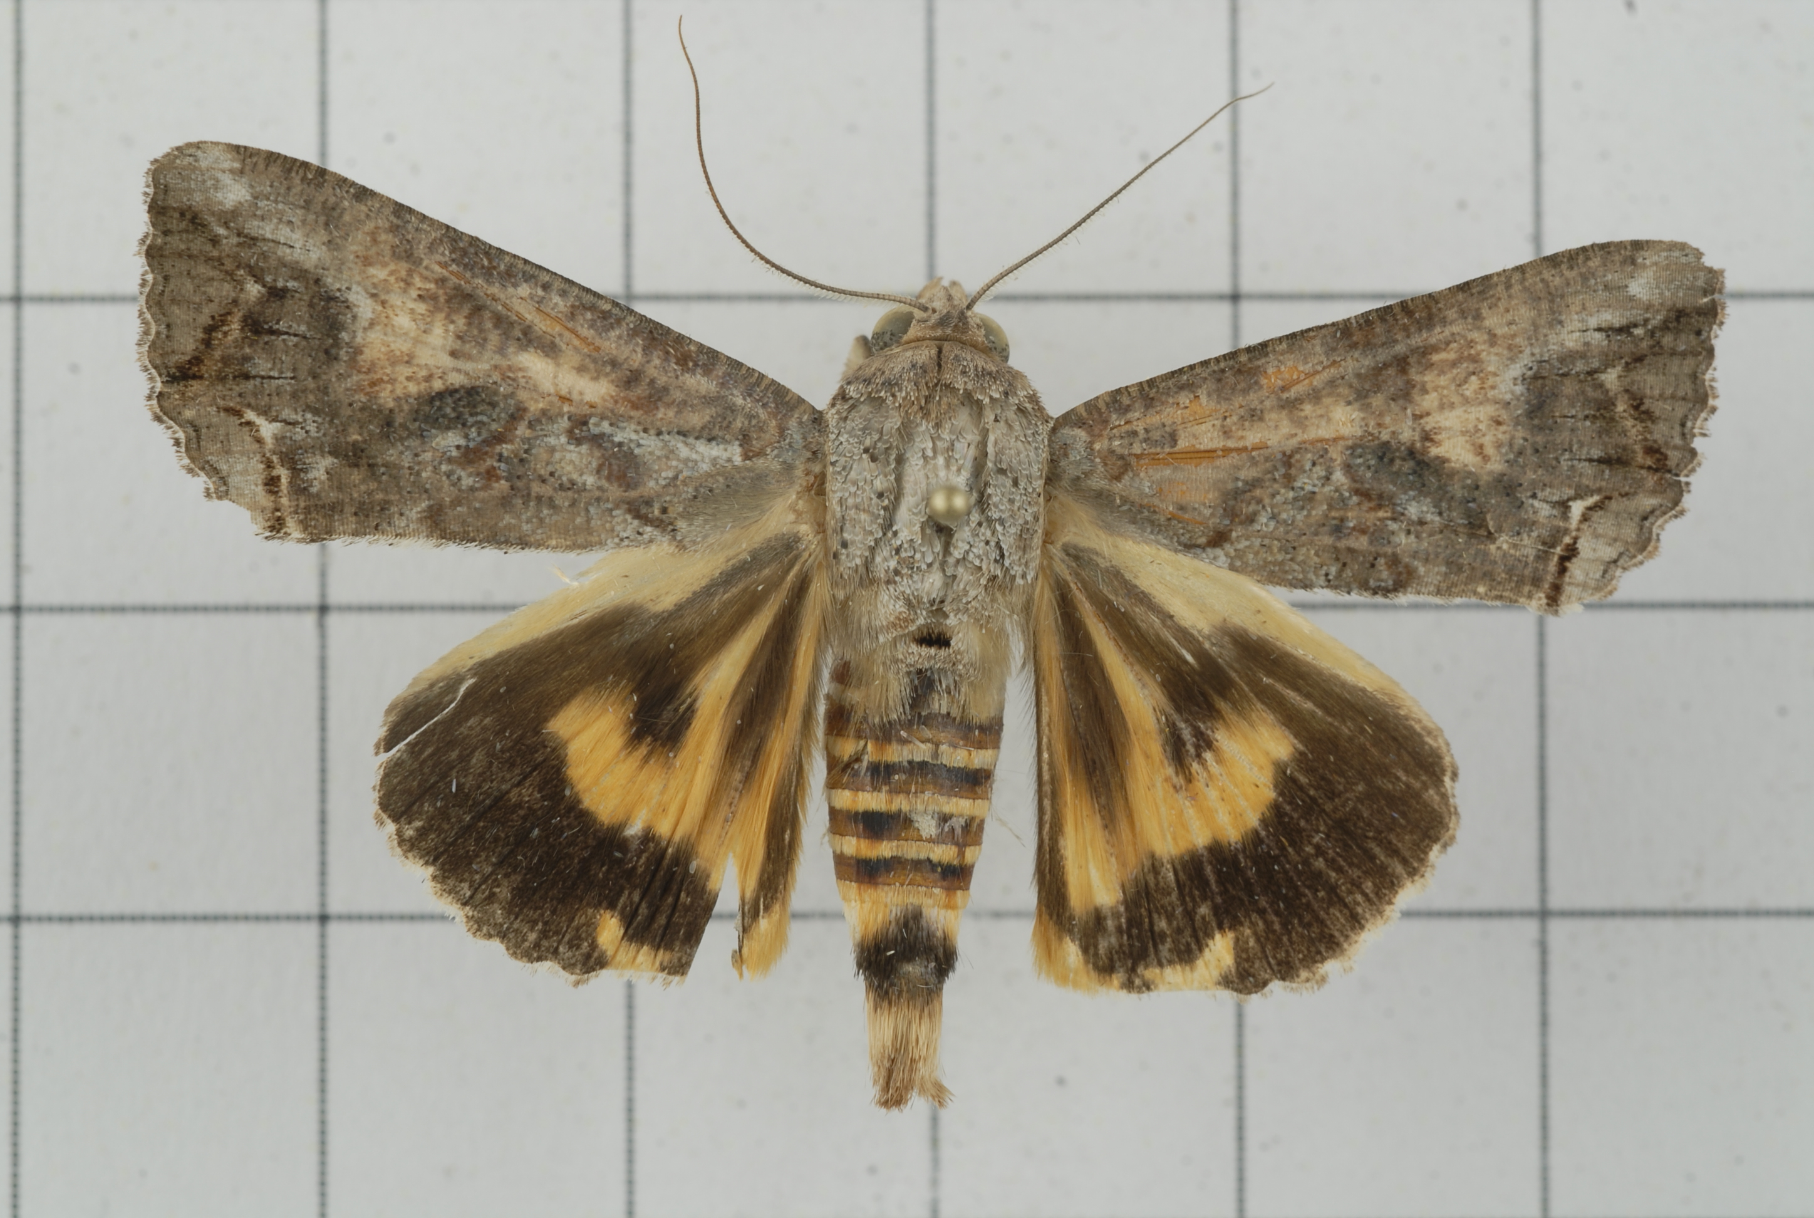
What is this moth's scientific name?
Hypocala deflorata deflorata
